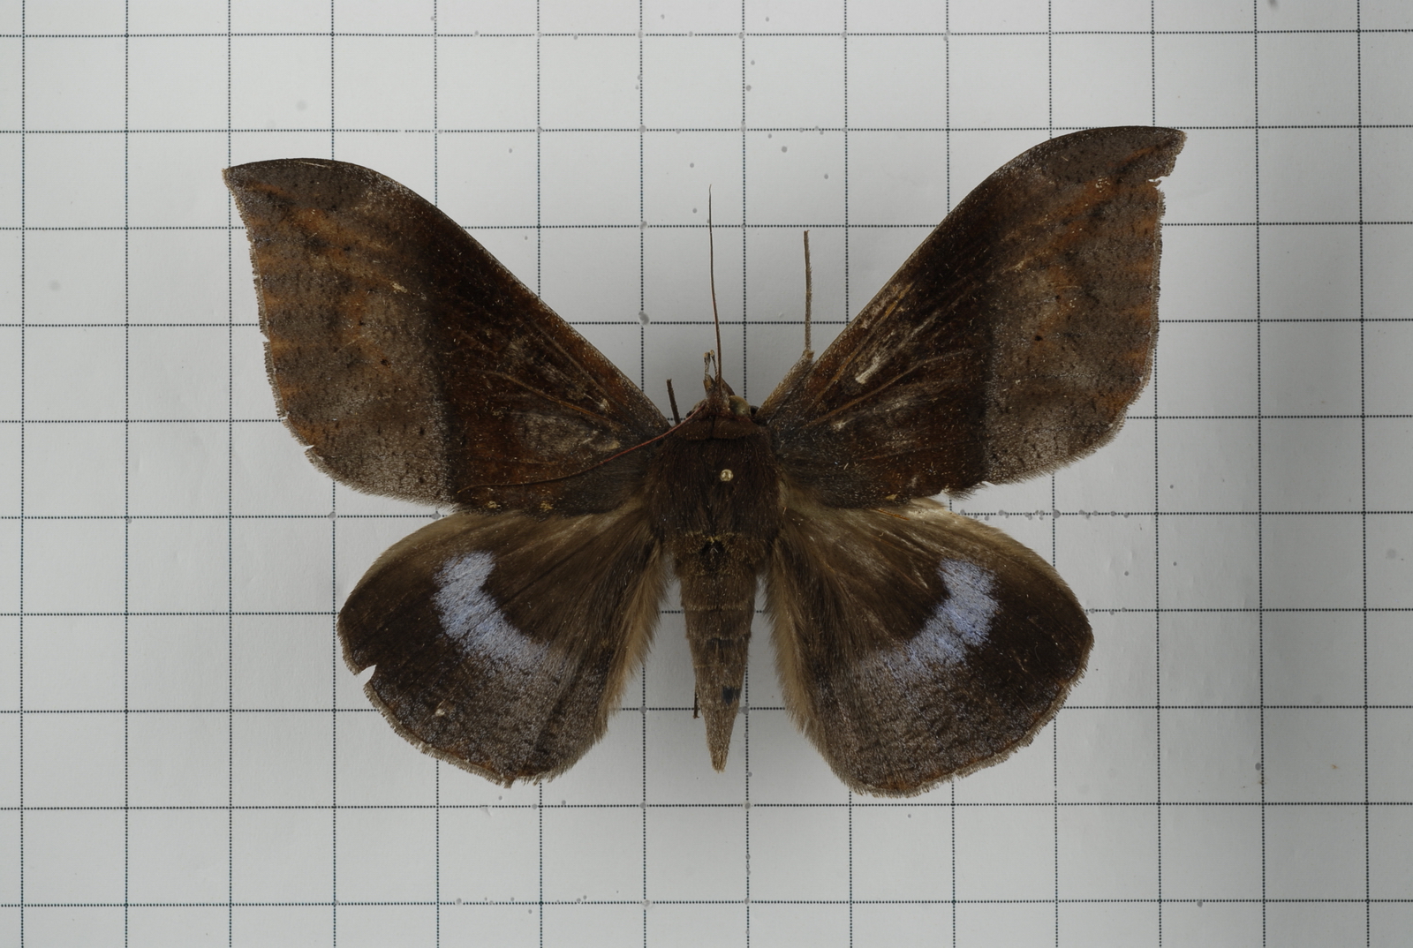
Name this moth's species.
Ischyja manlia manlia
